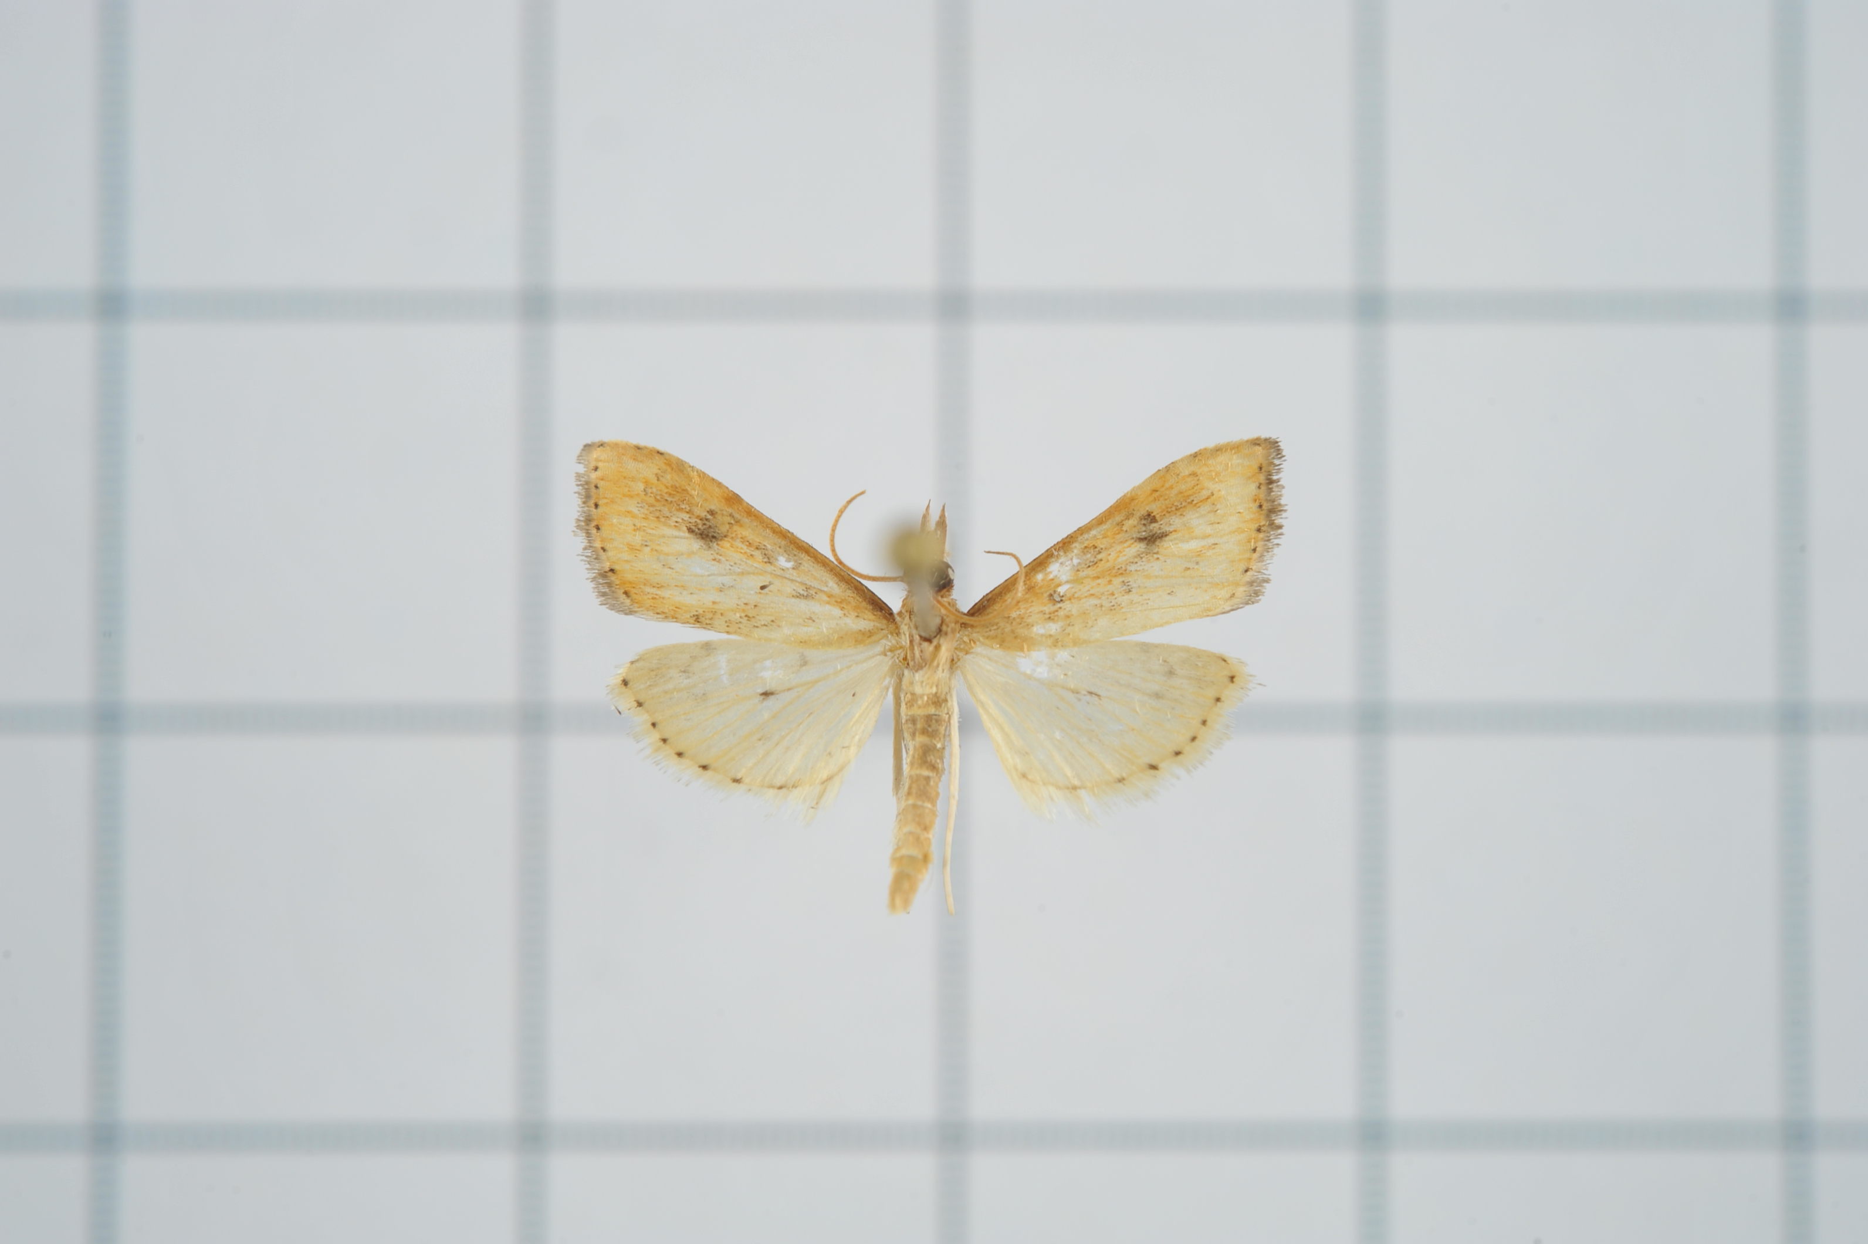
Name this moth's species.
Udea testacea
